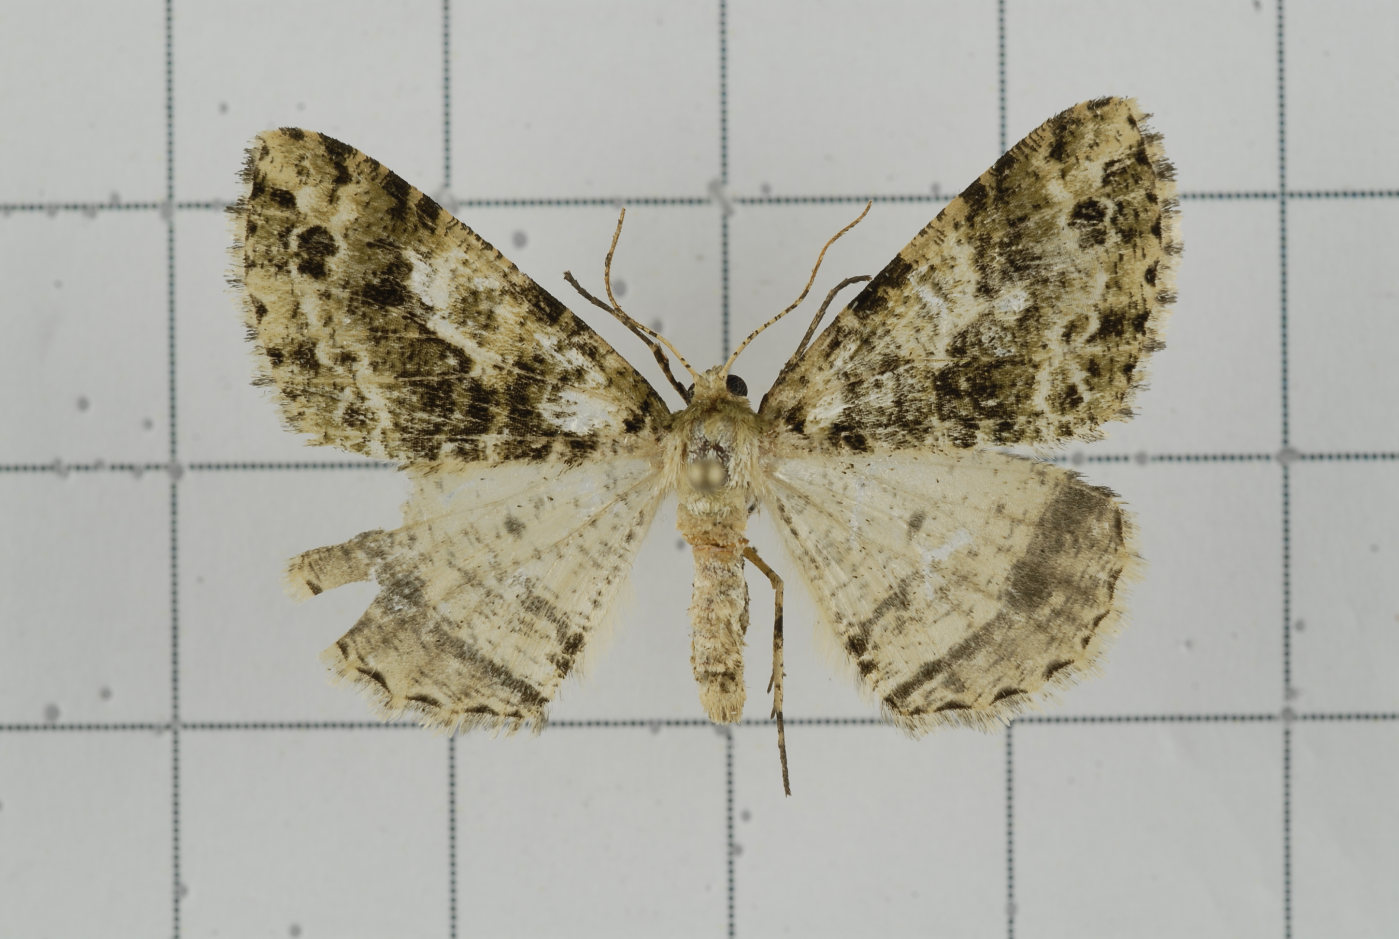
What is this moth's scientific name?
Arichanna marginata
